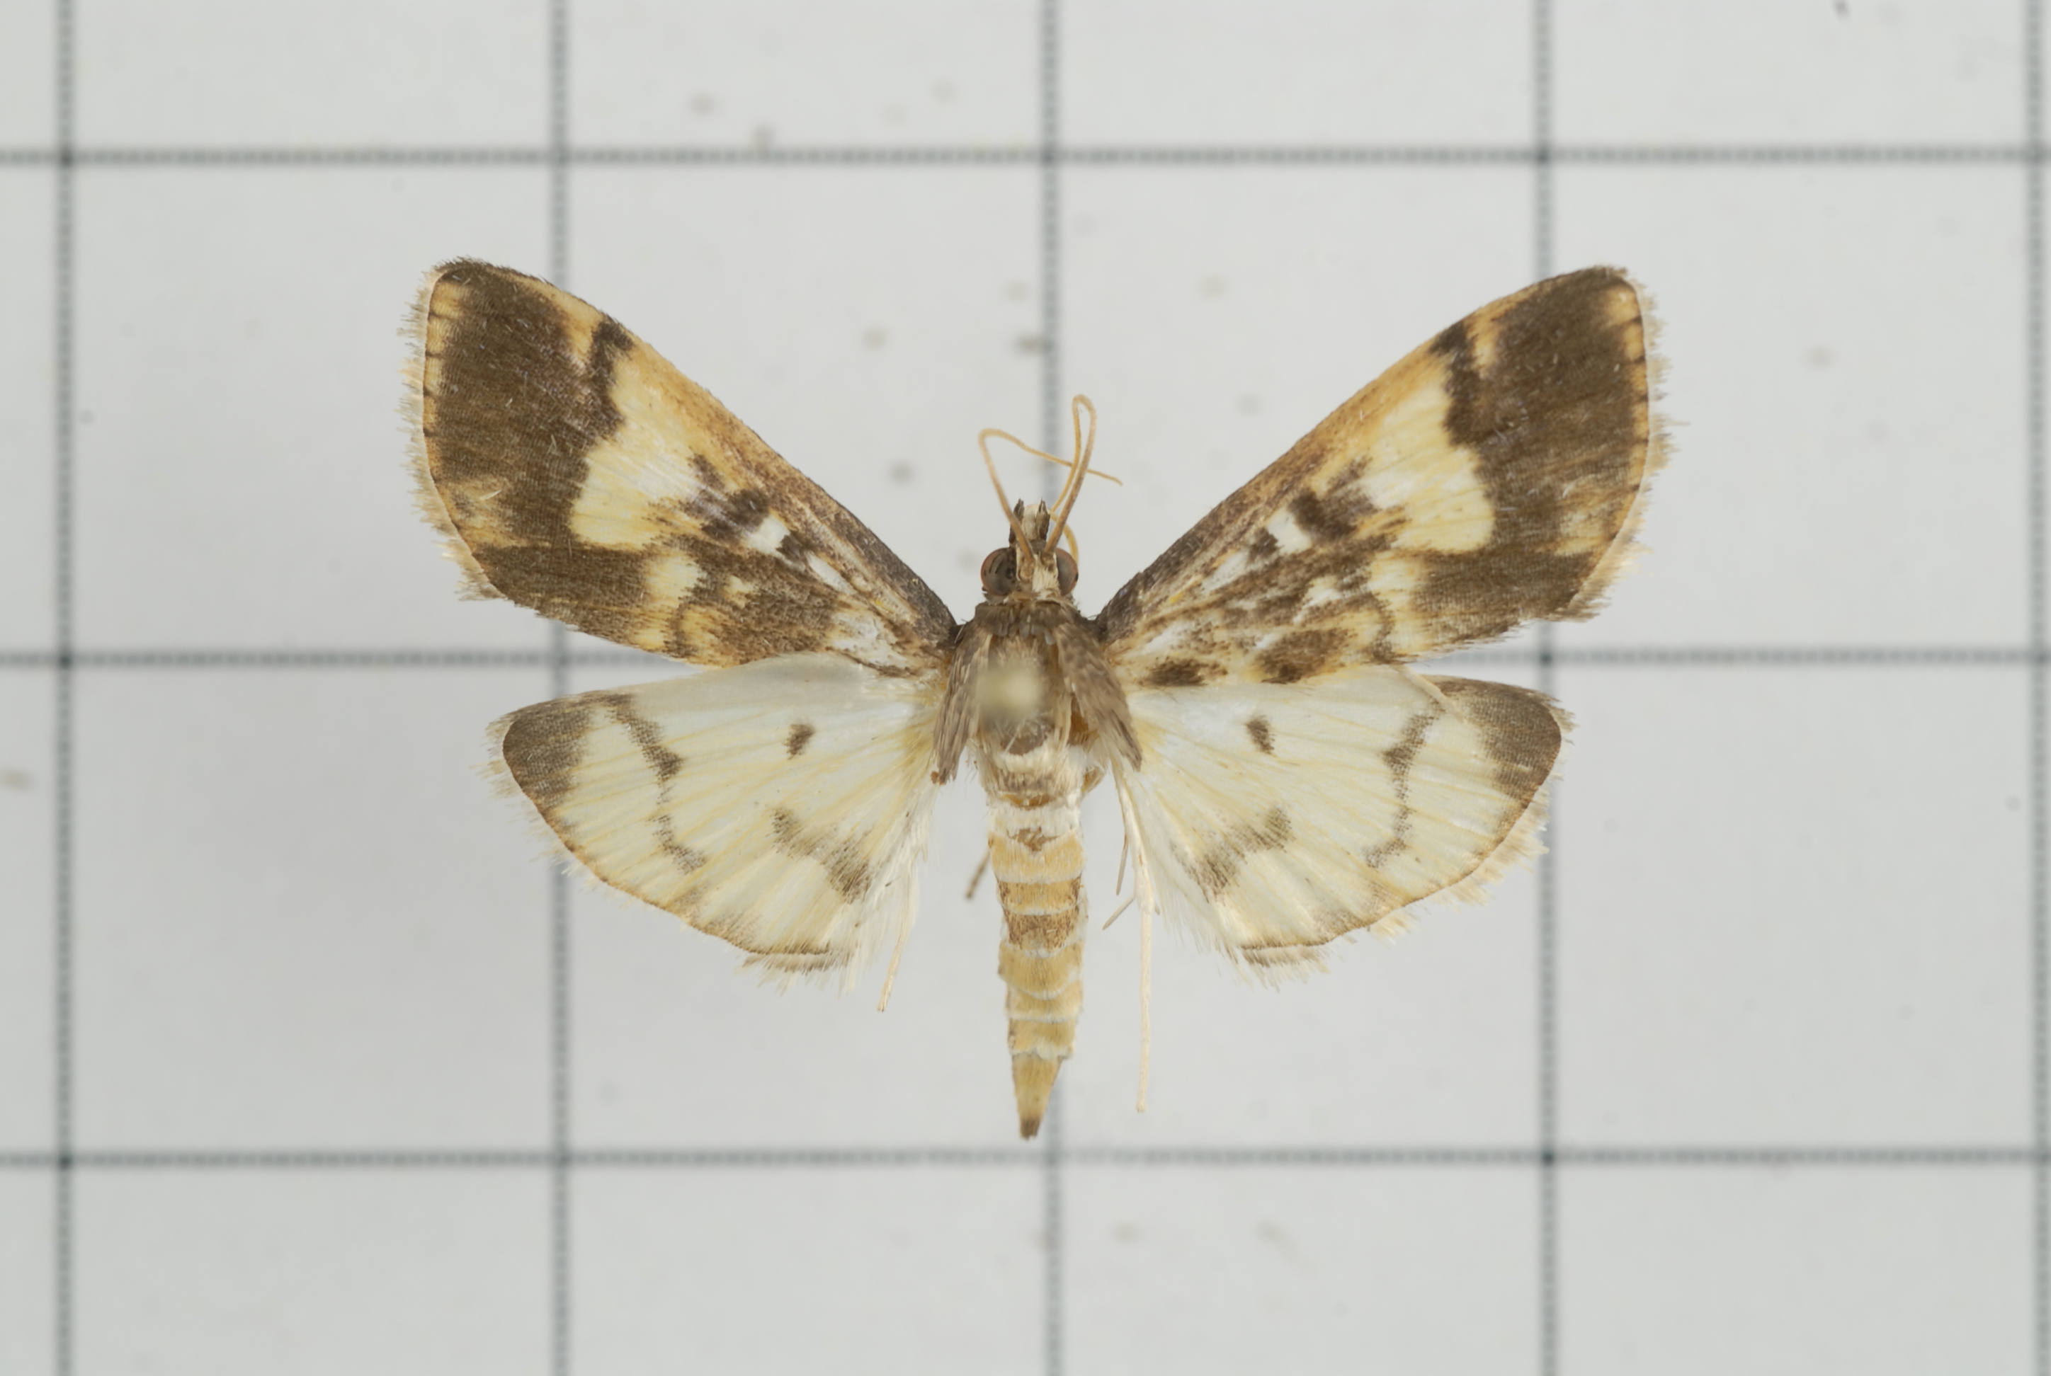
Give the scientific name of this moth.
Pseudebulea fentoni
